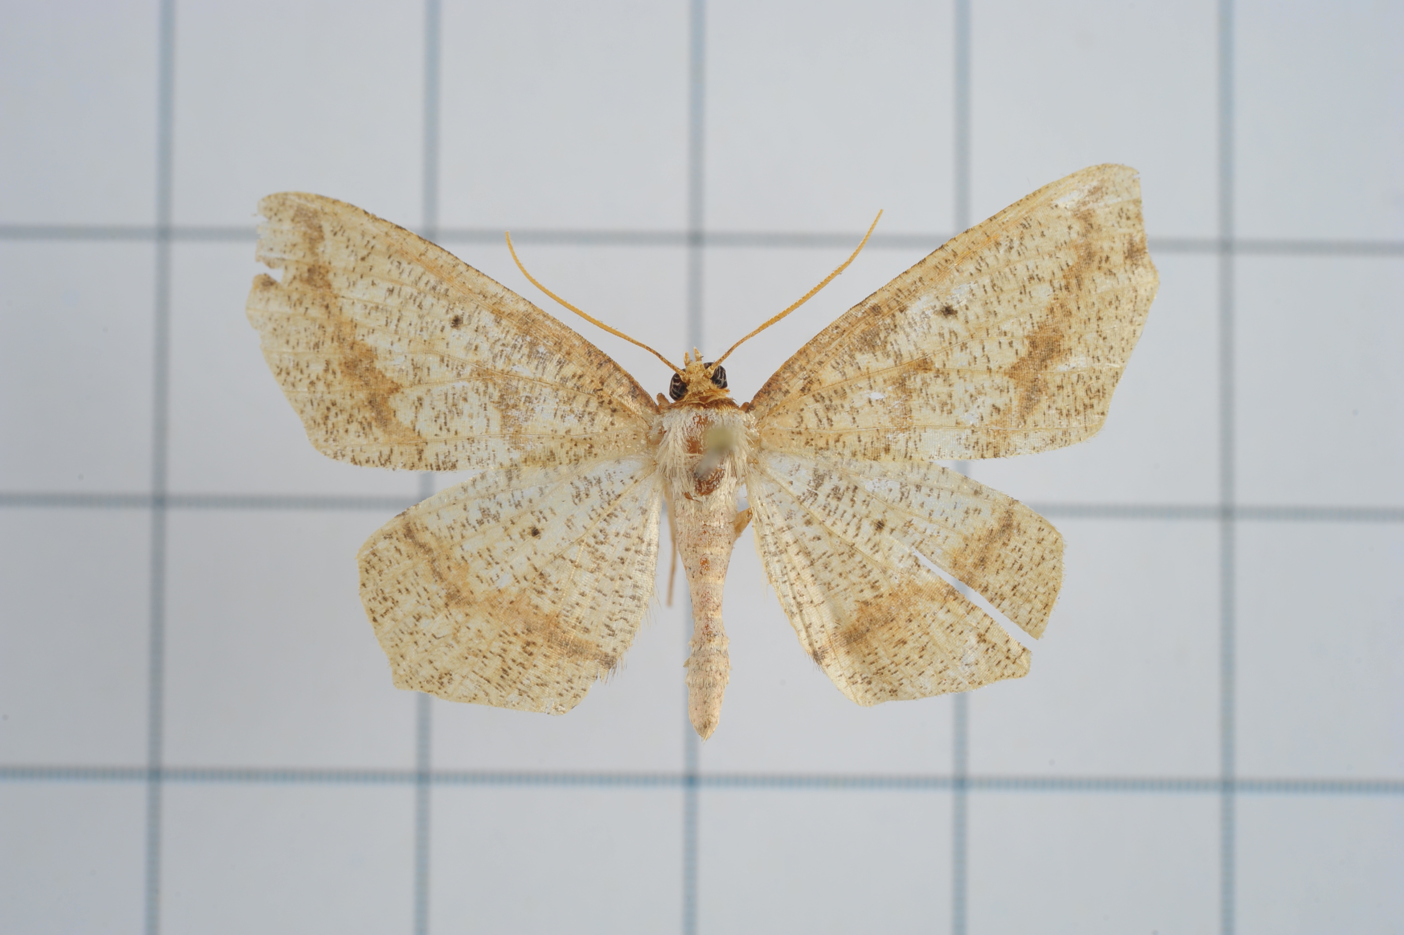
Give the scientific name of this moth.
Pareclipsis serrulata
